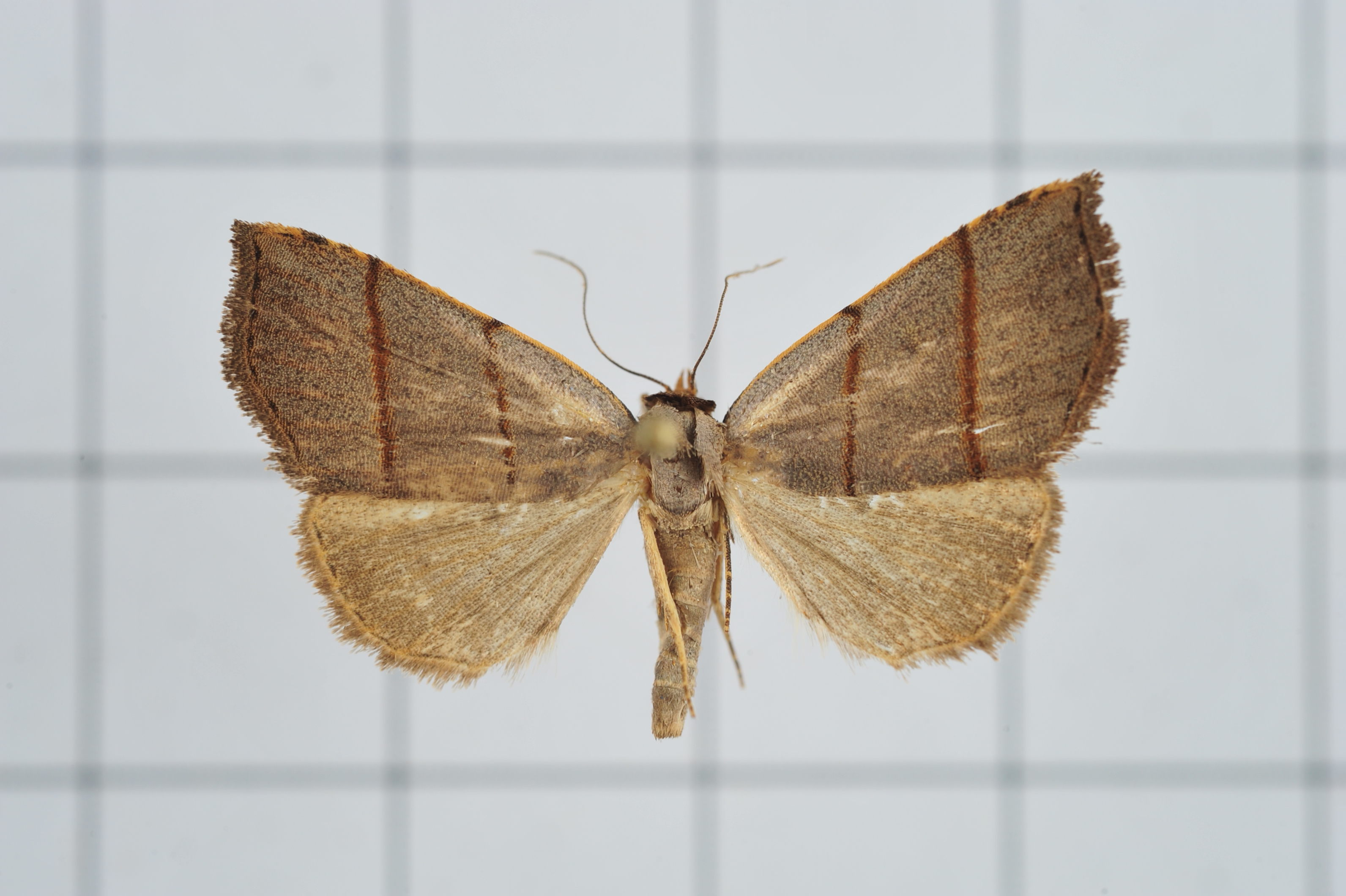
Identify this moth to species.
Plecoptera siderogramma
